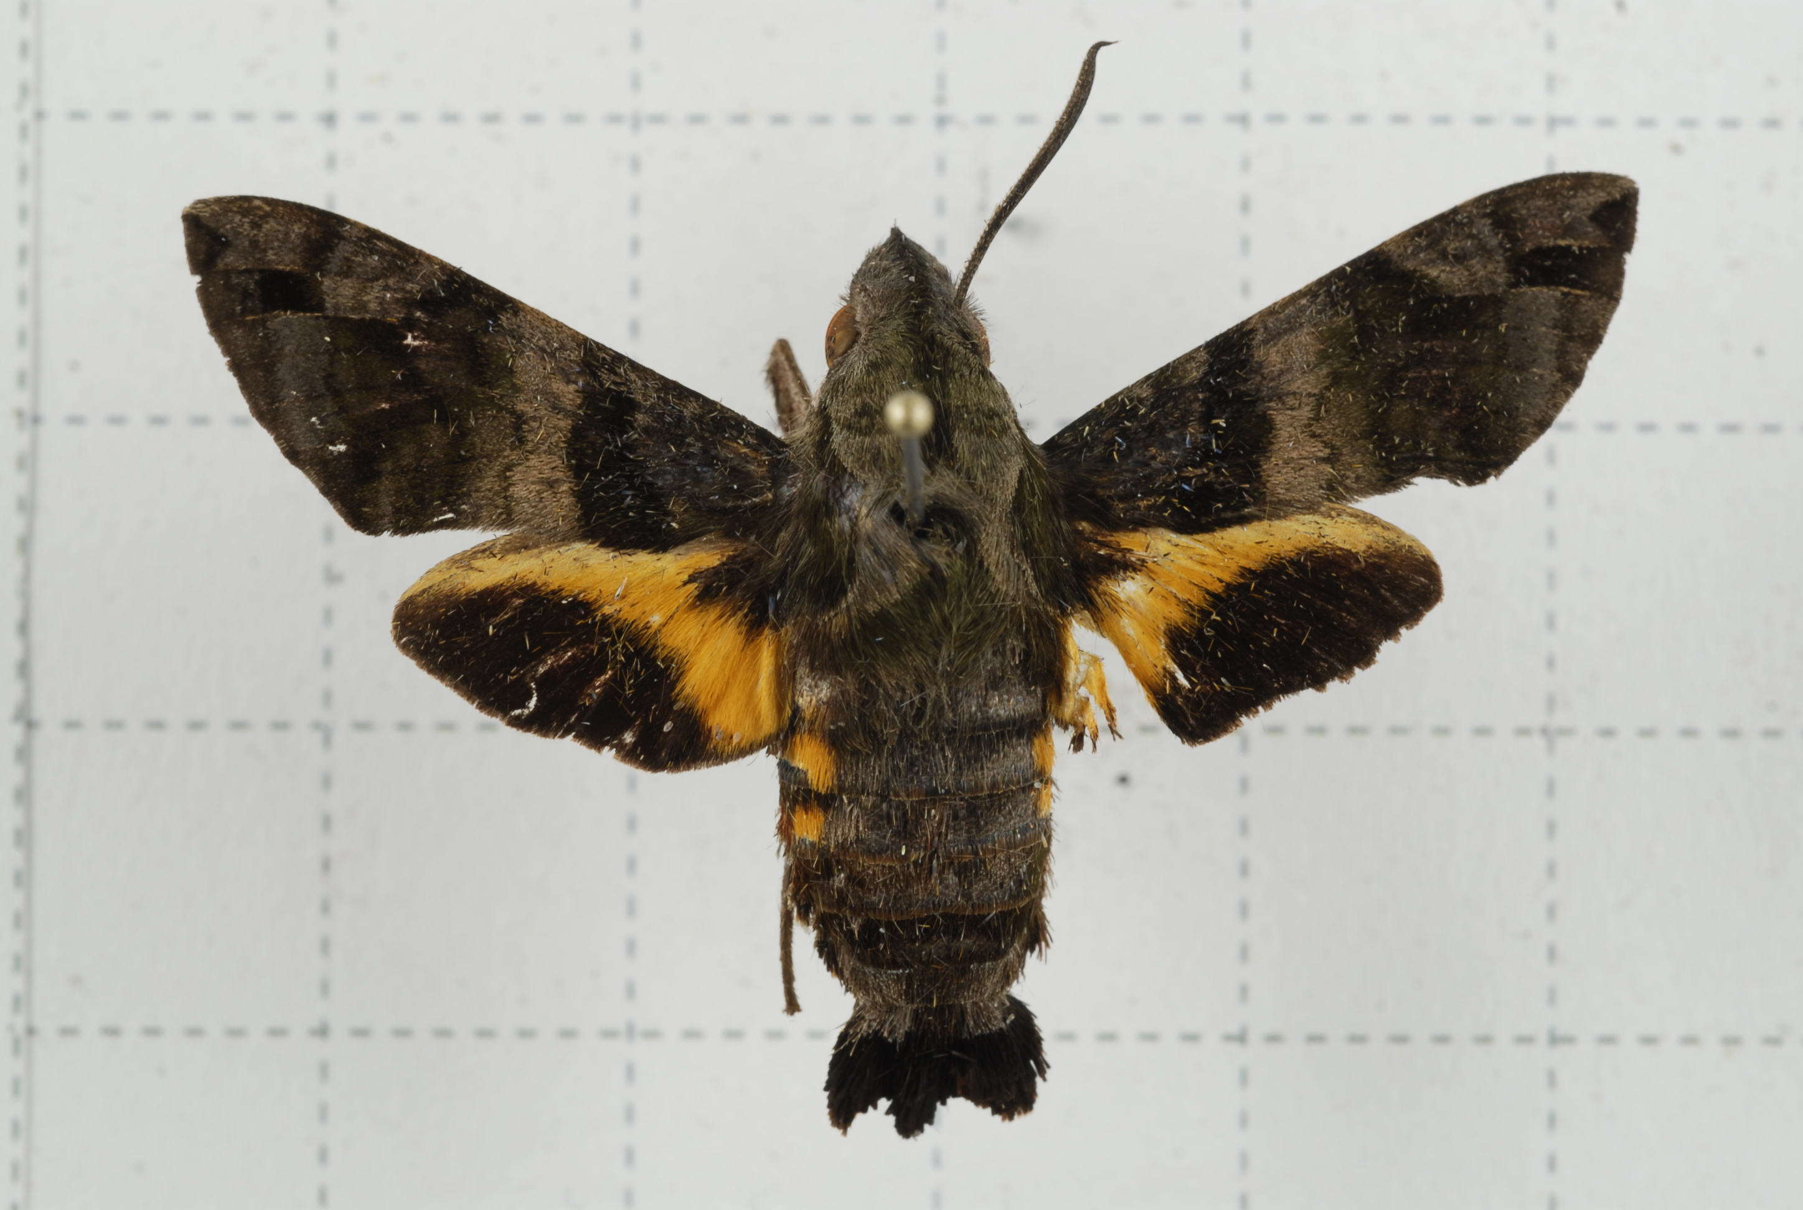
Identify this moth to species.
Macroglossum neotroglodytus
